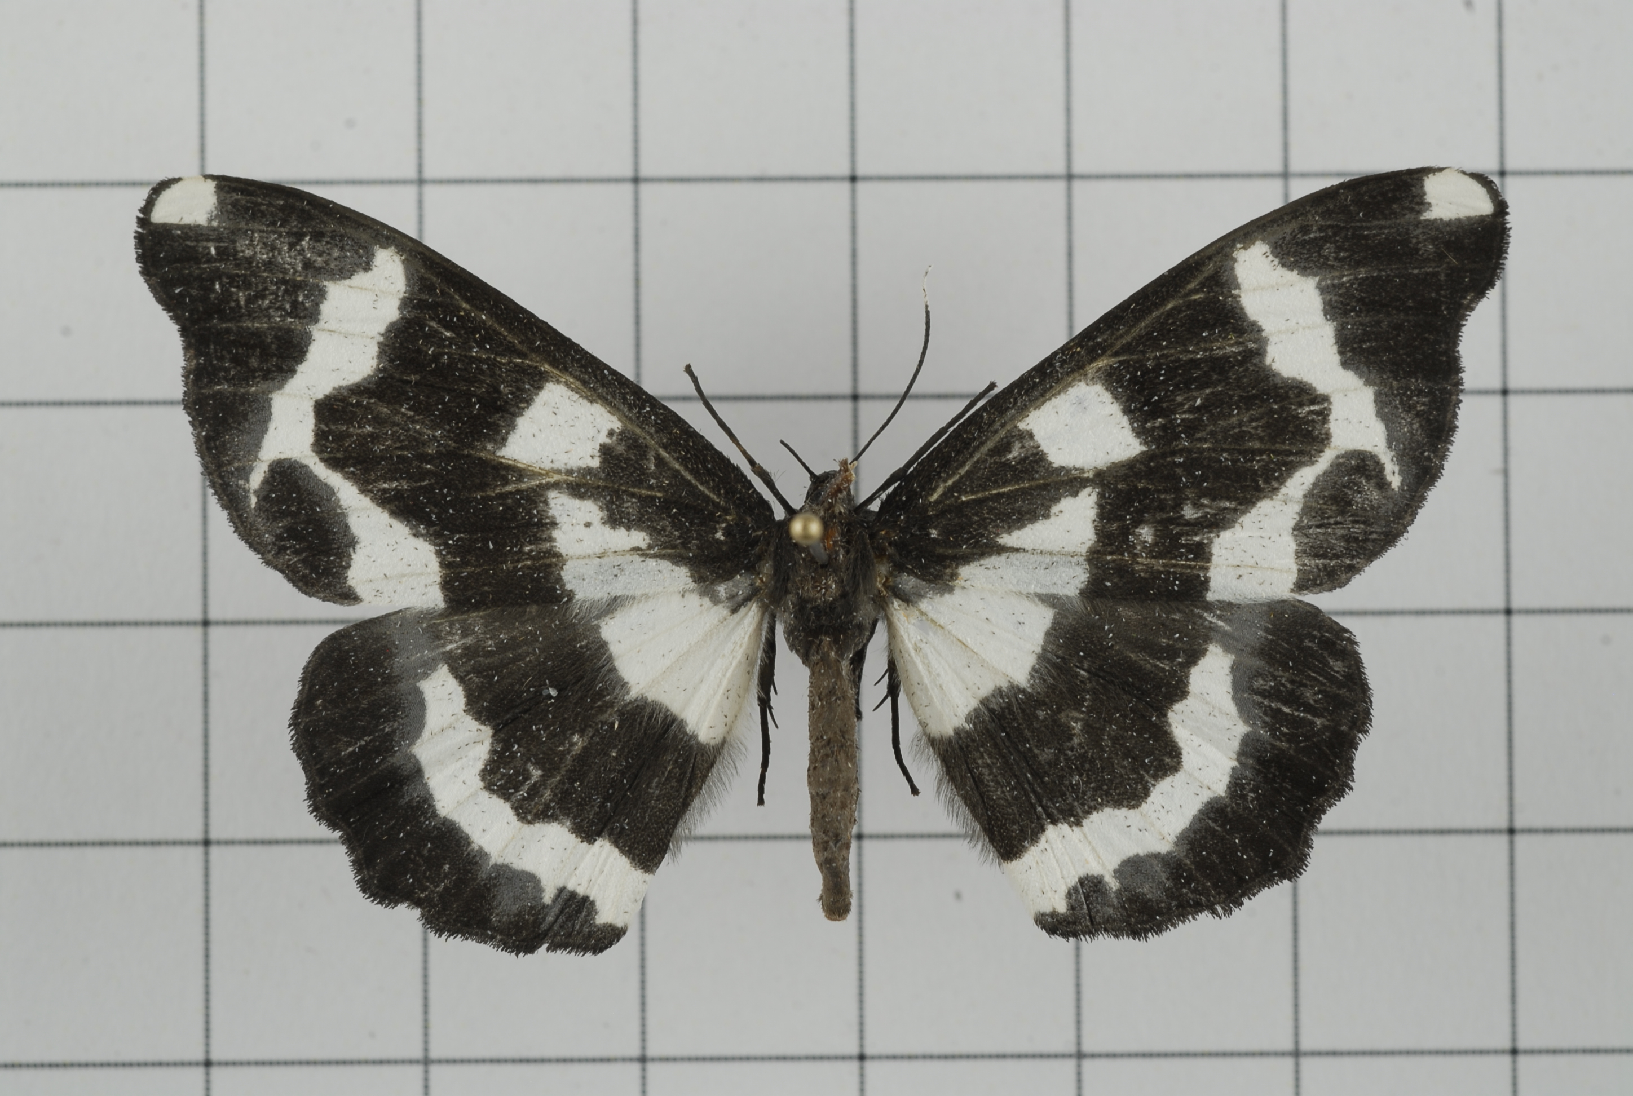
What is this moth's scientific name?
Hyposidra leucomela
